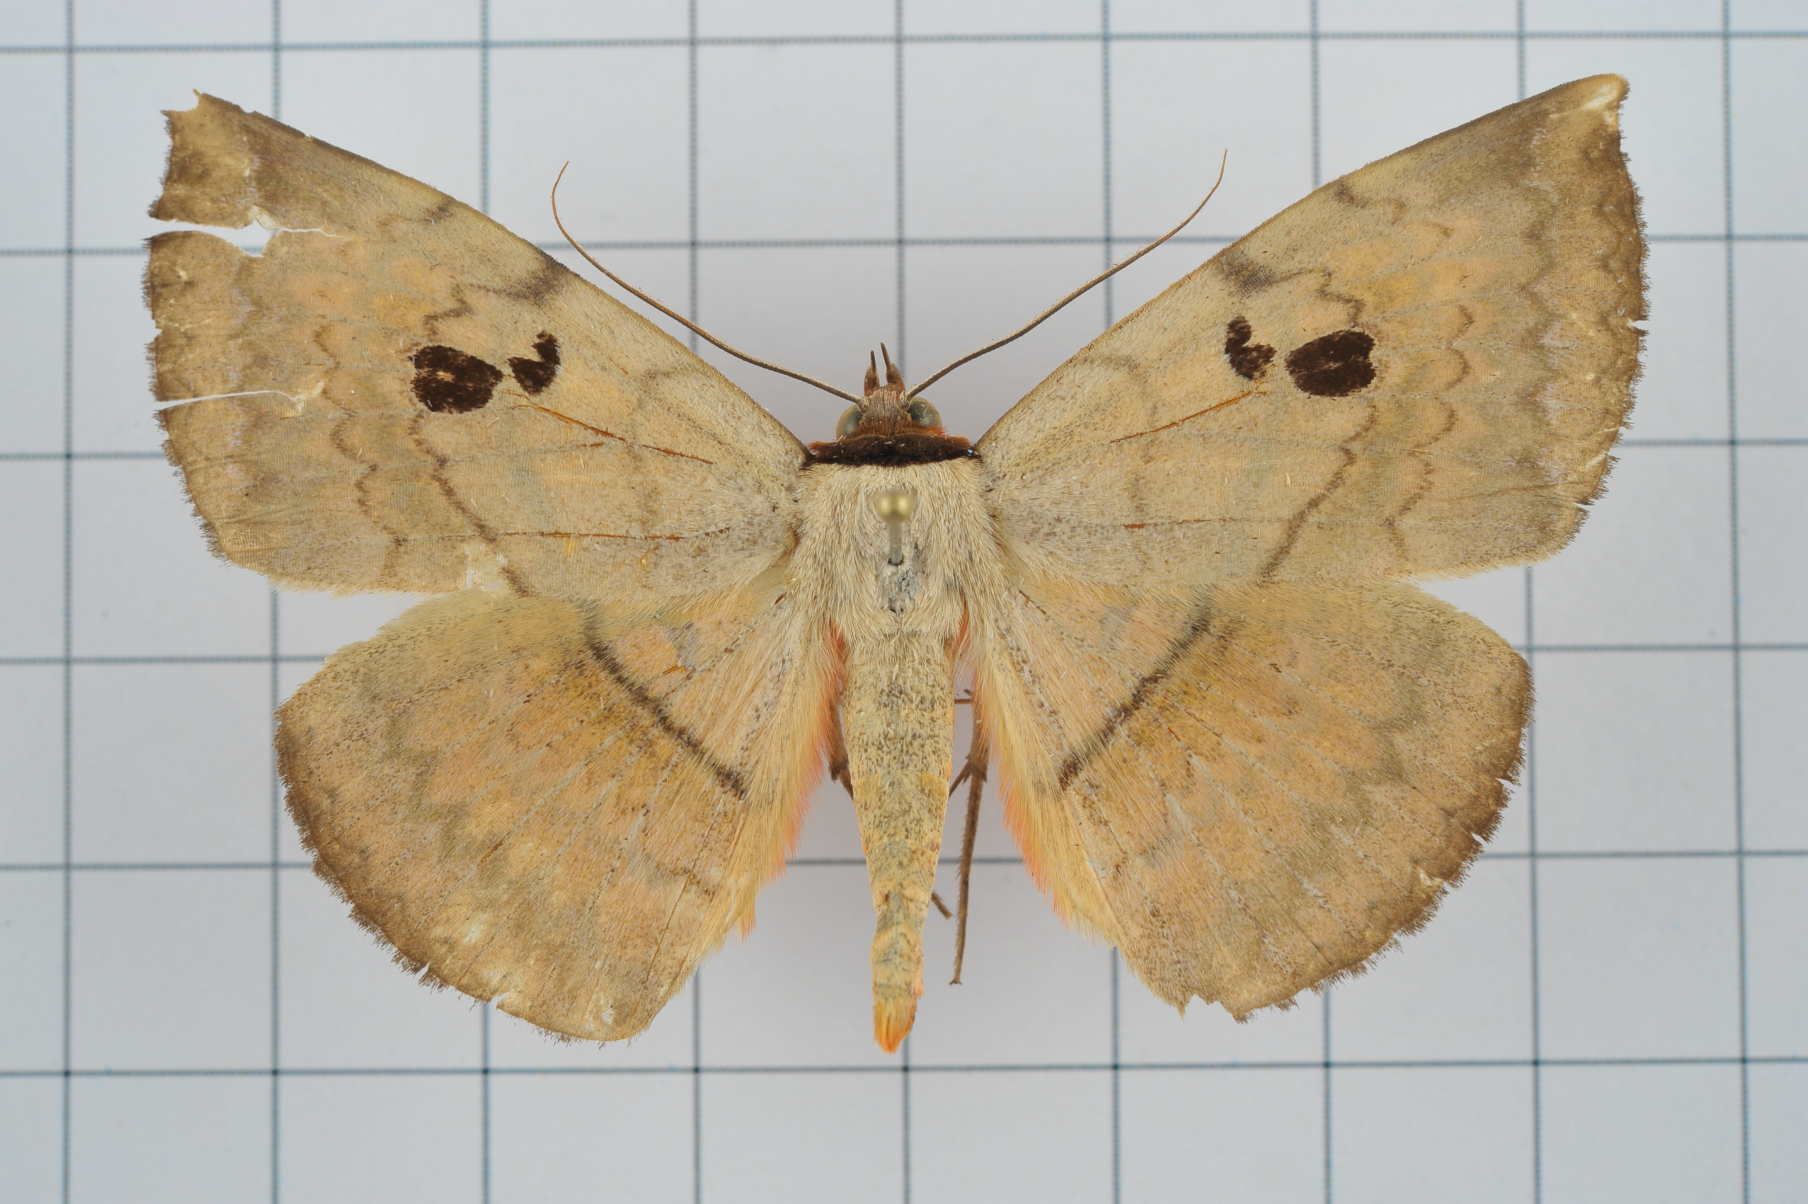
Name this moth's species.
Hypopyra ossigera
